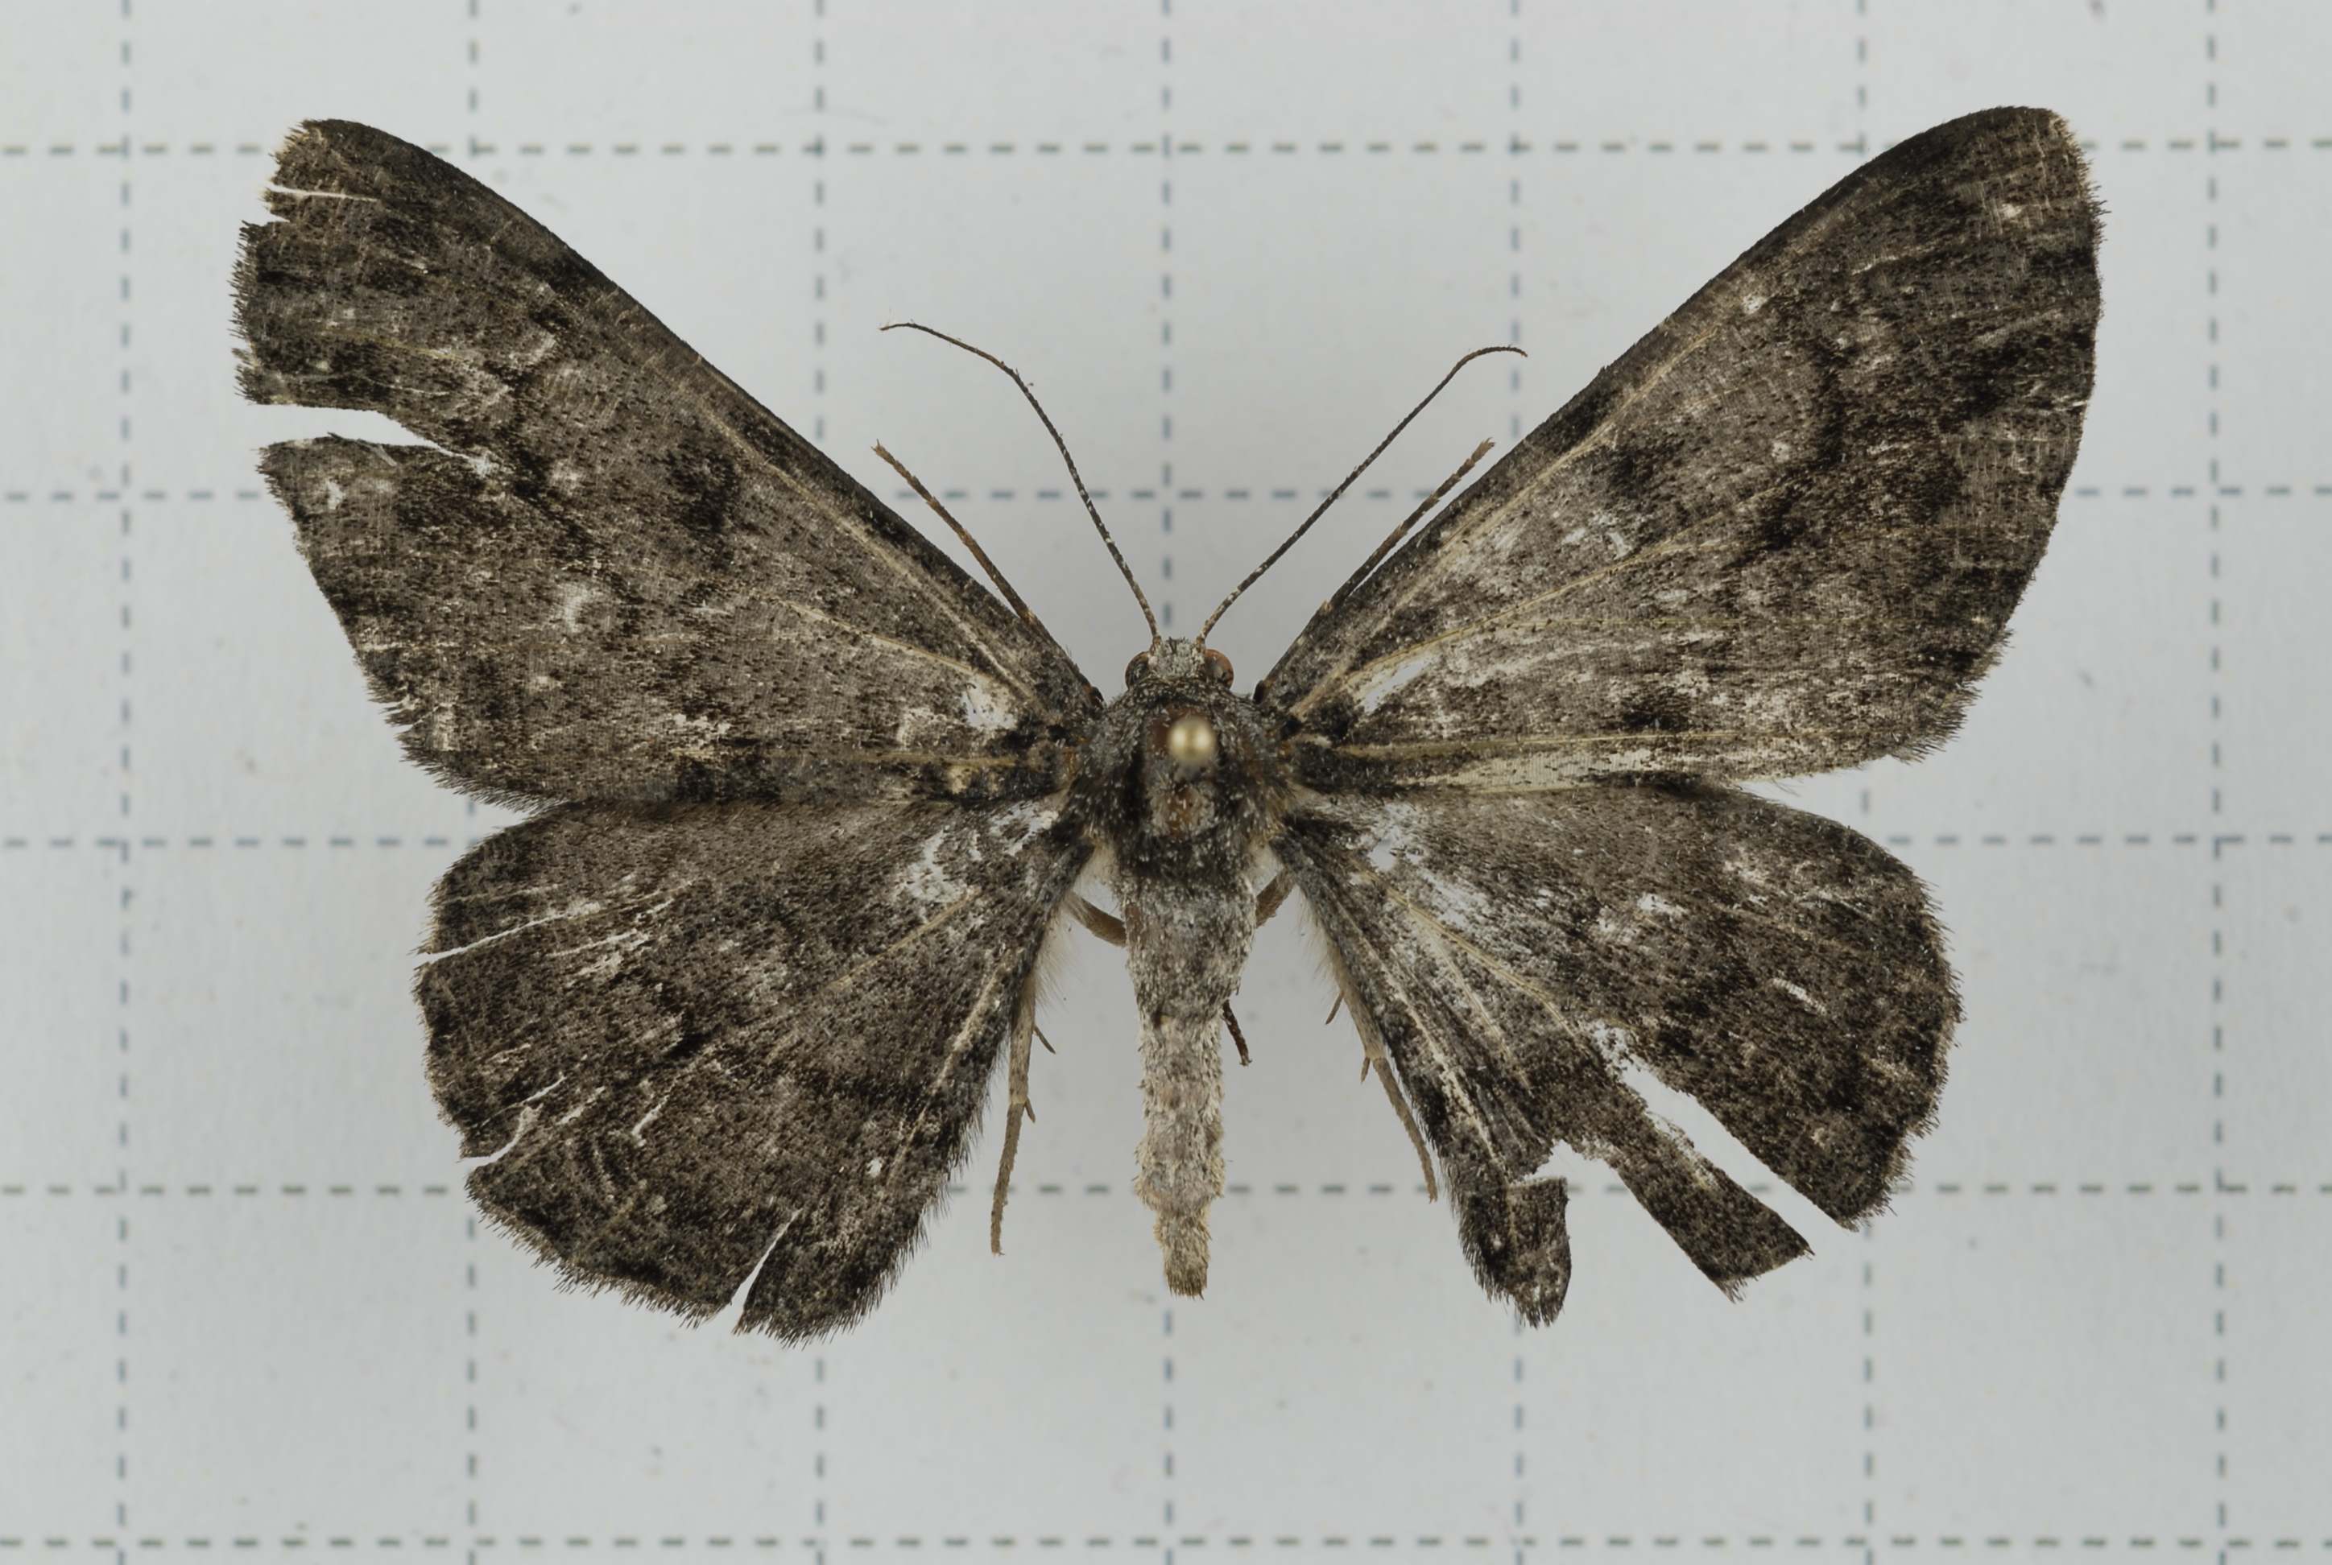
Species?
Hypomecis roboraria amplaria
